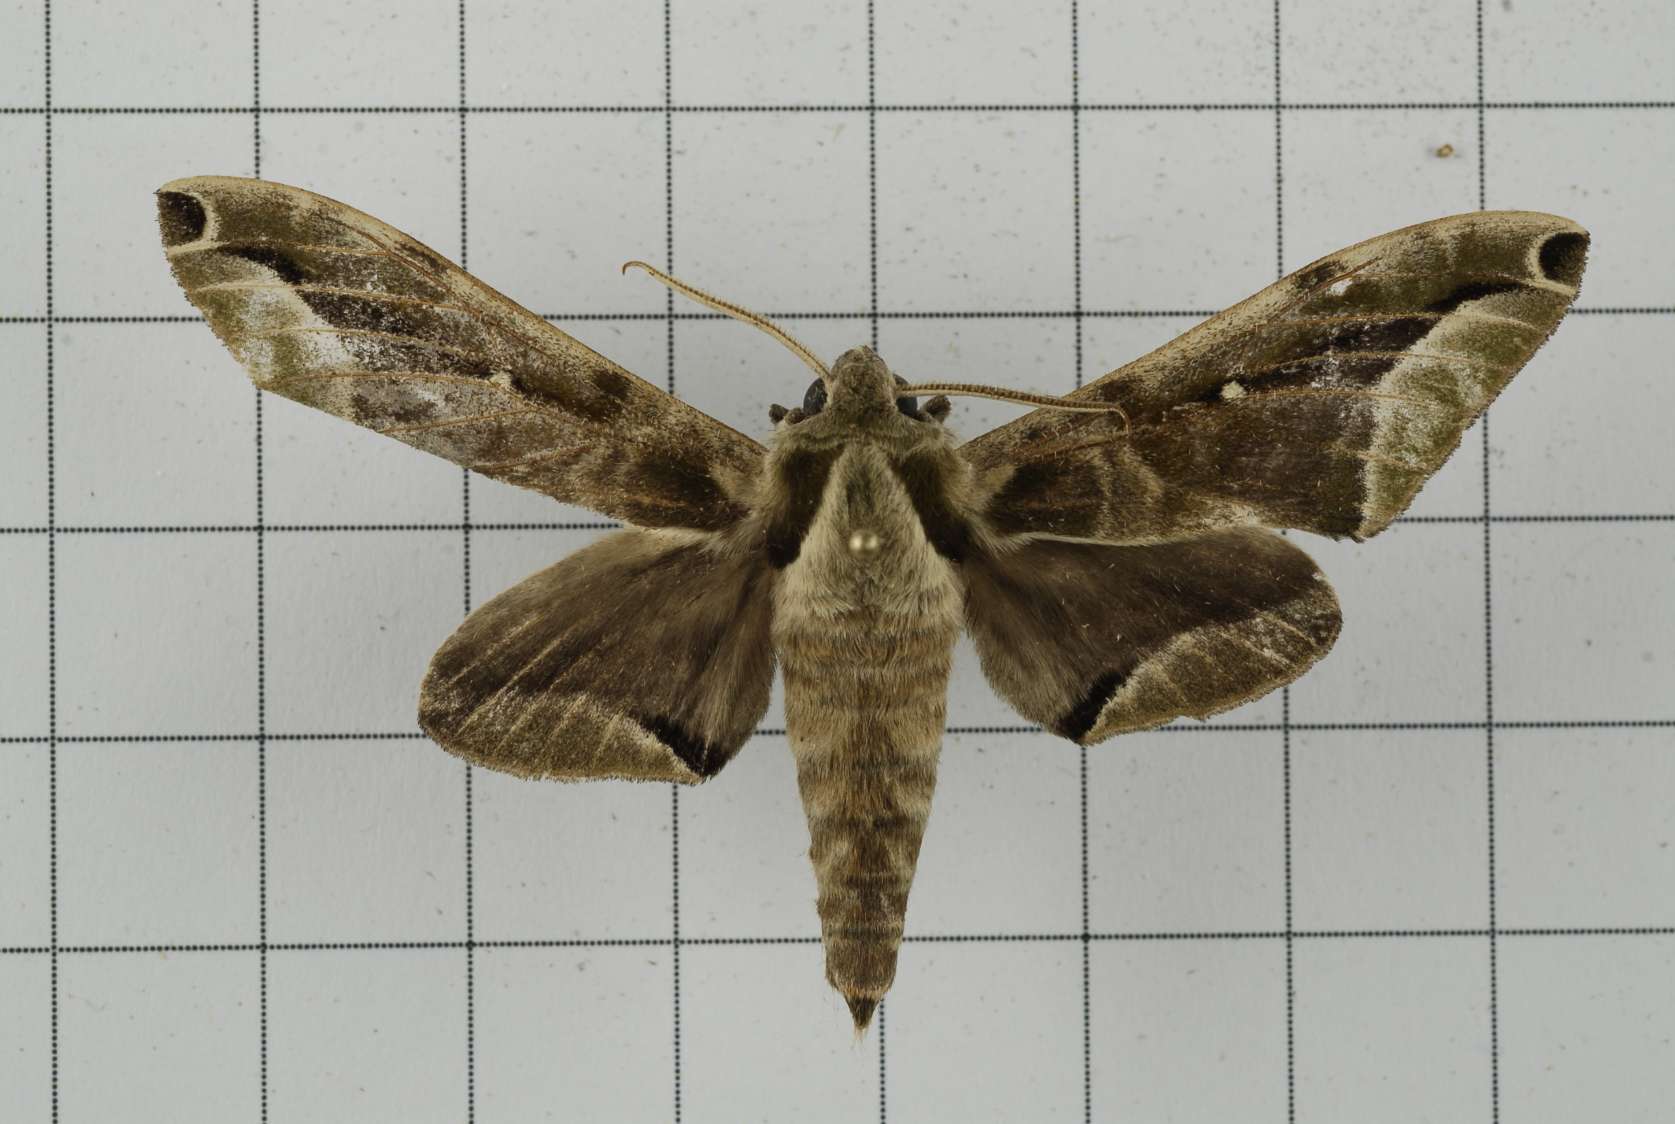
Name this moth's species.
Parum colligata
